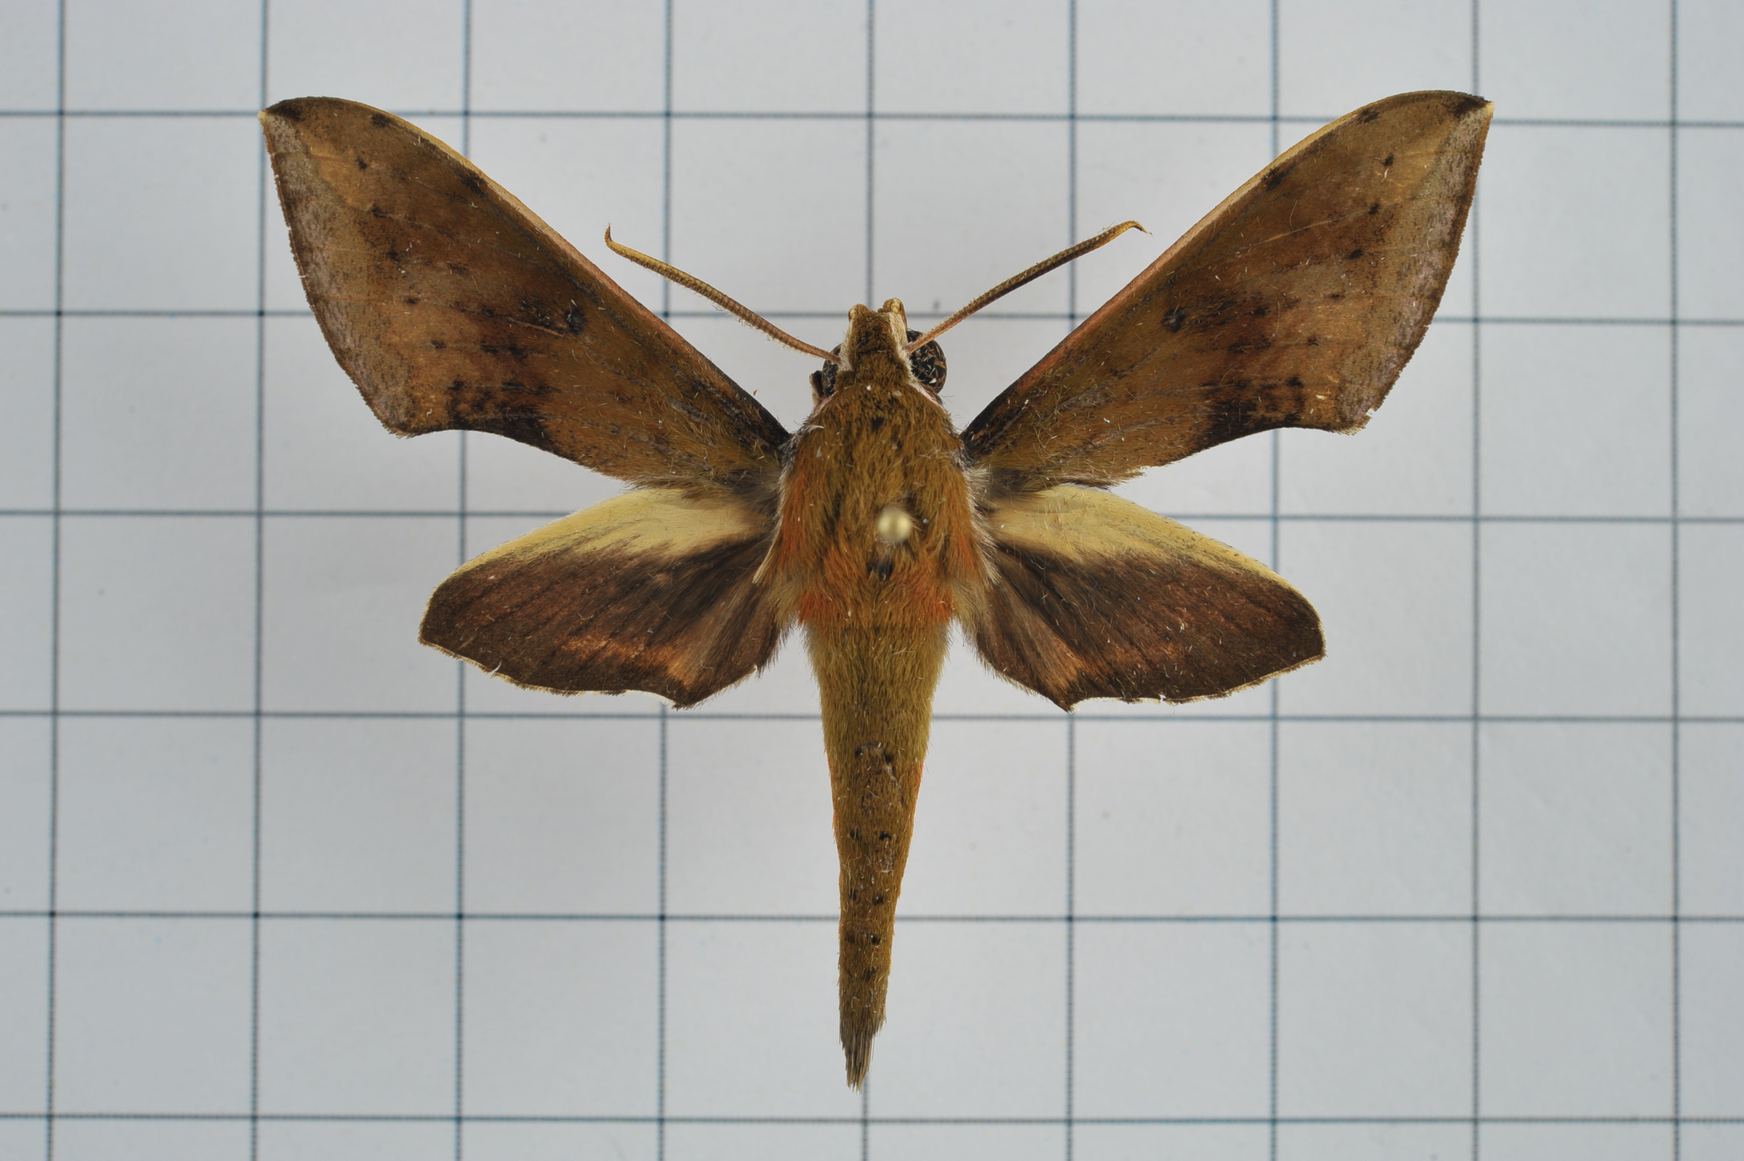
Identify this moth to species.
Rhagastis castor formosana
